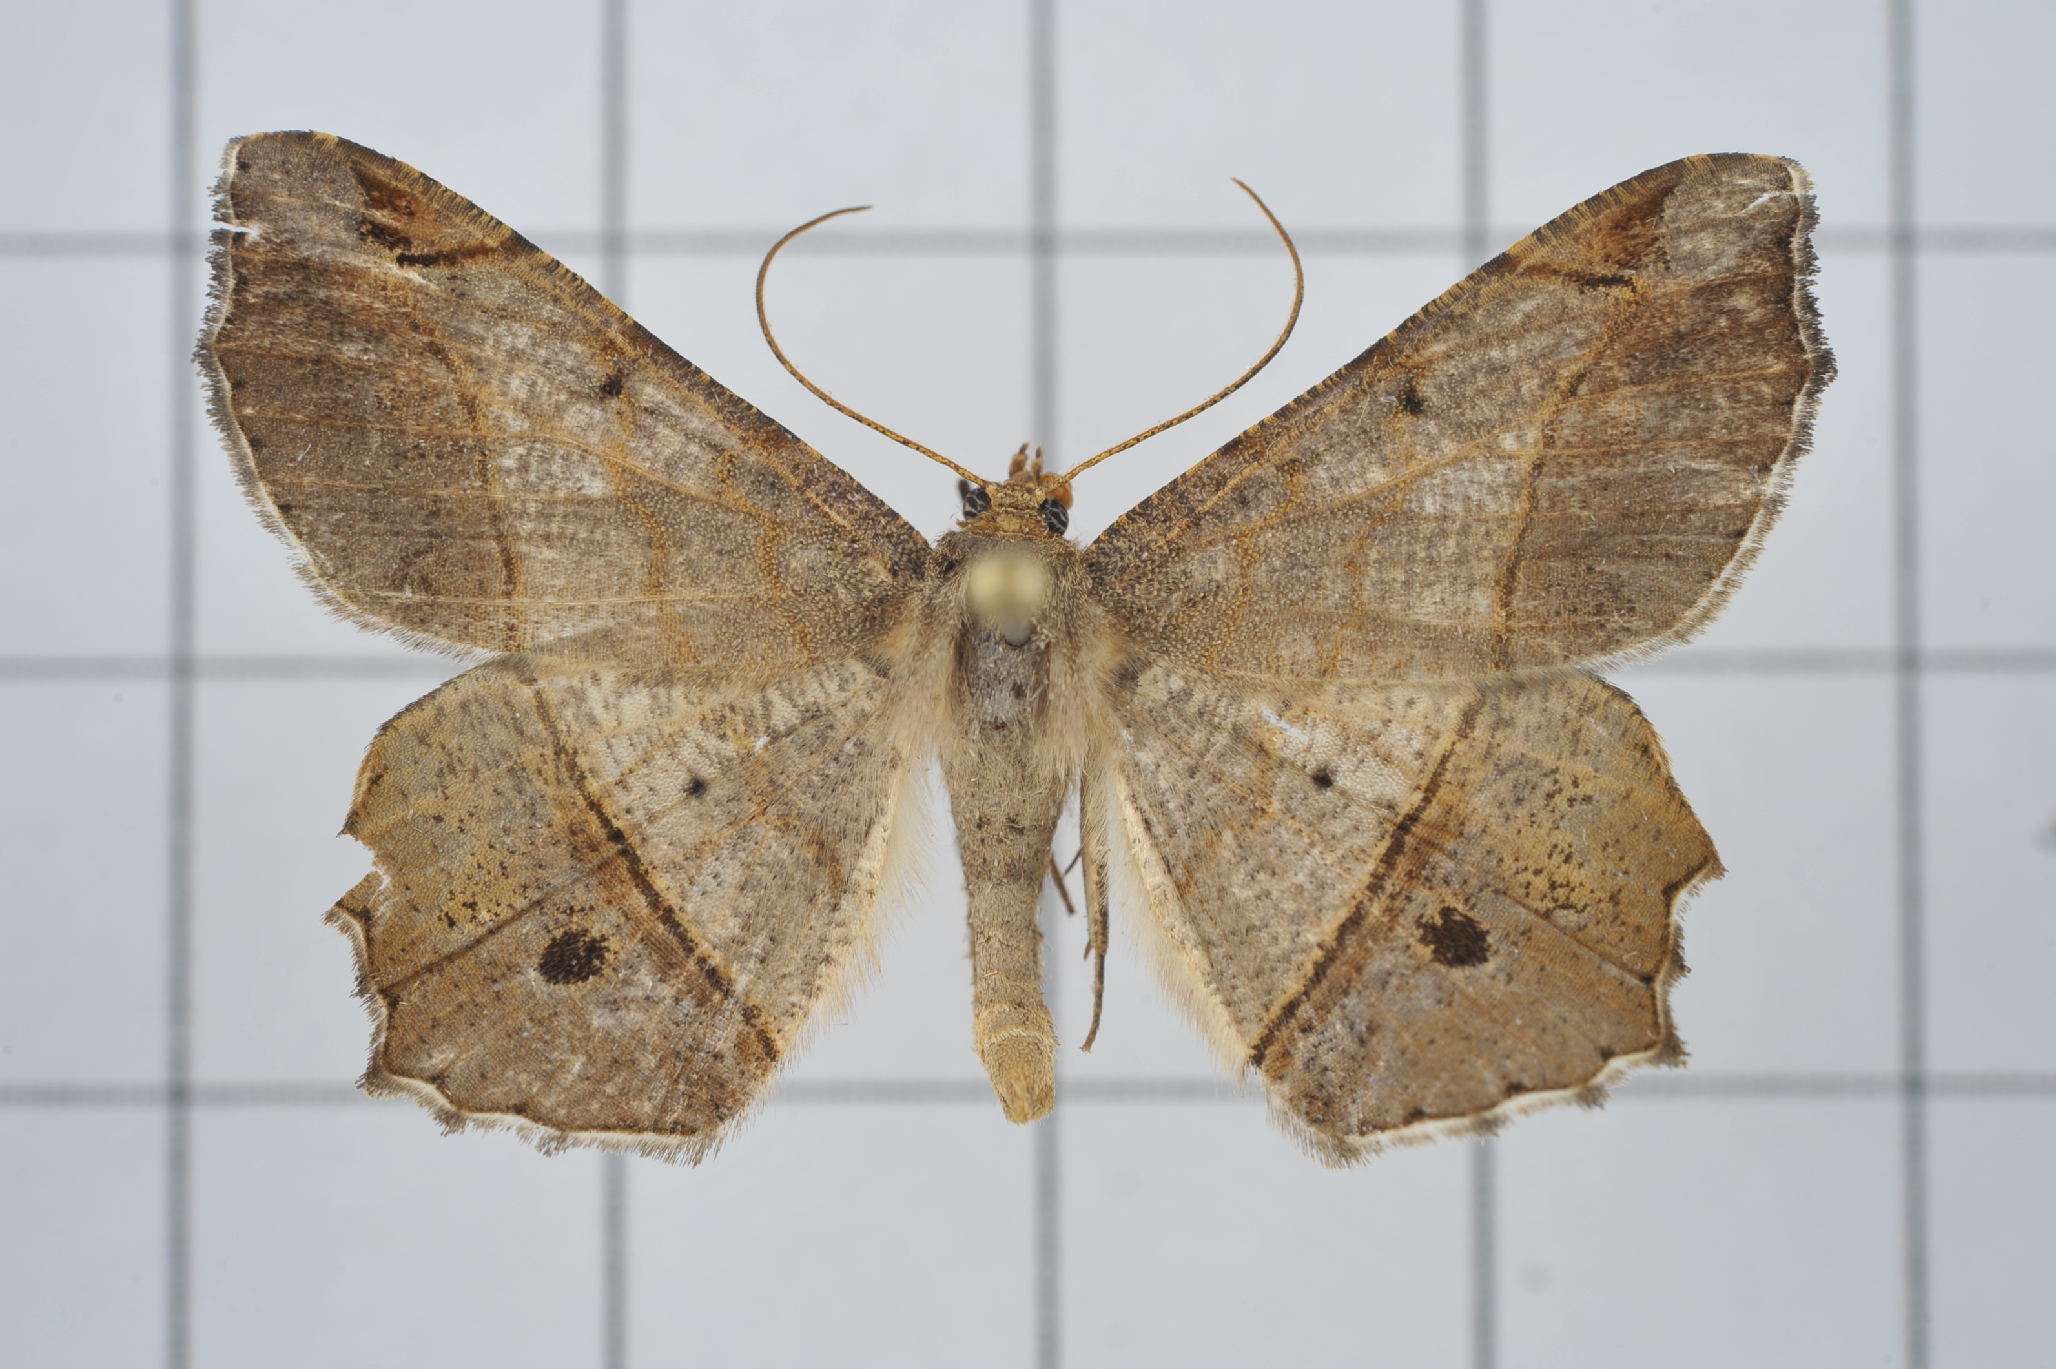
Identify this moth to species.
Chiasmia monticolaria notia
